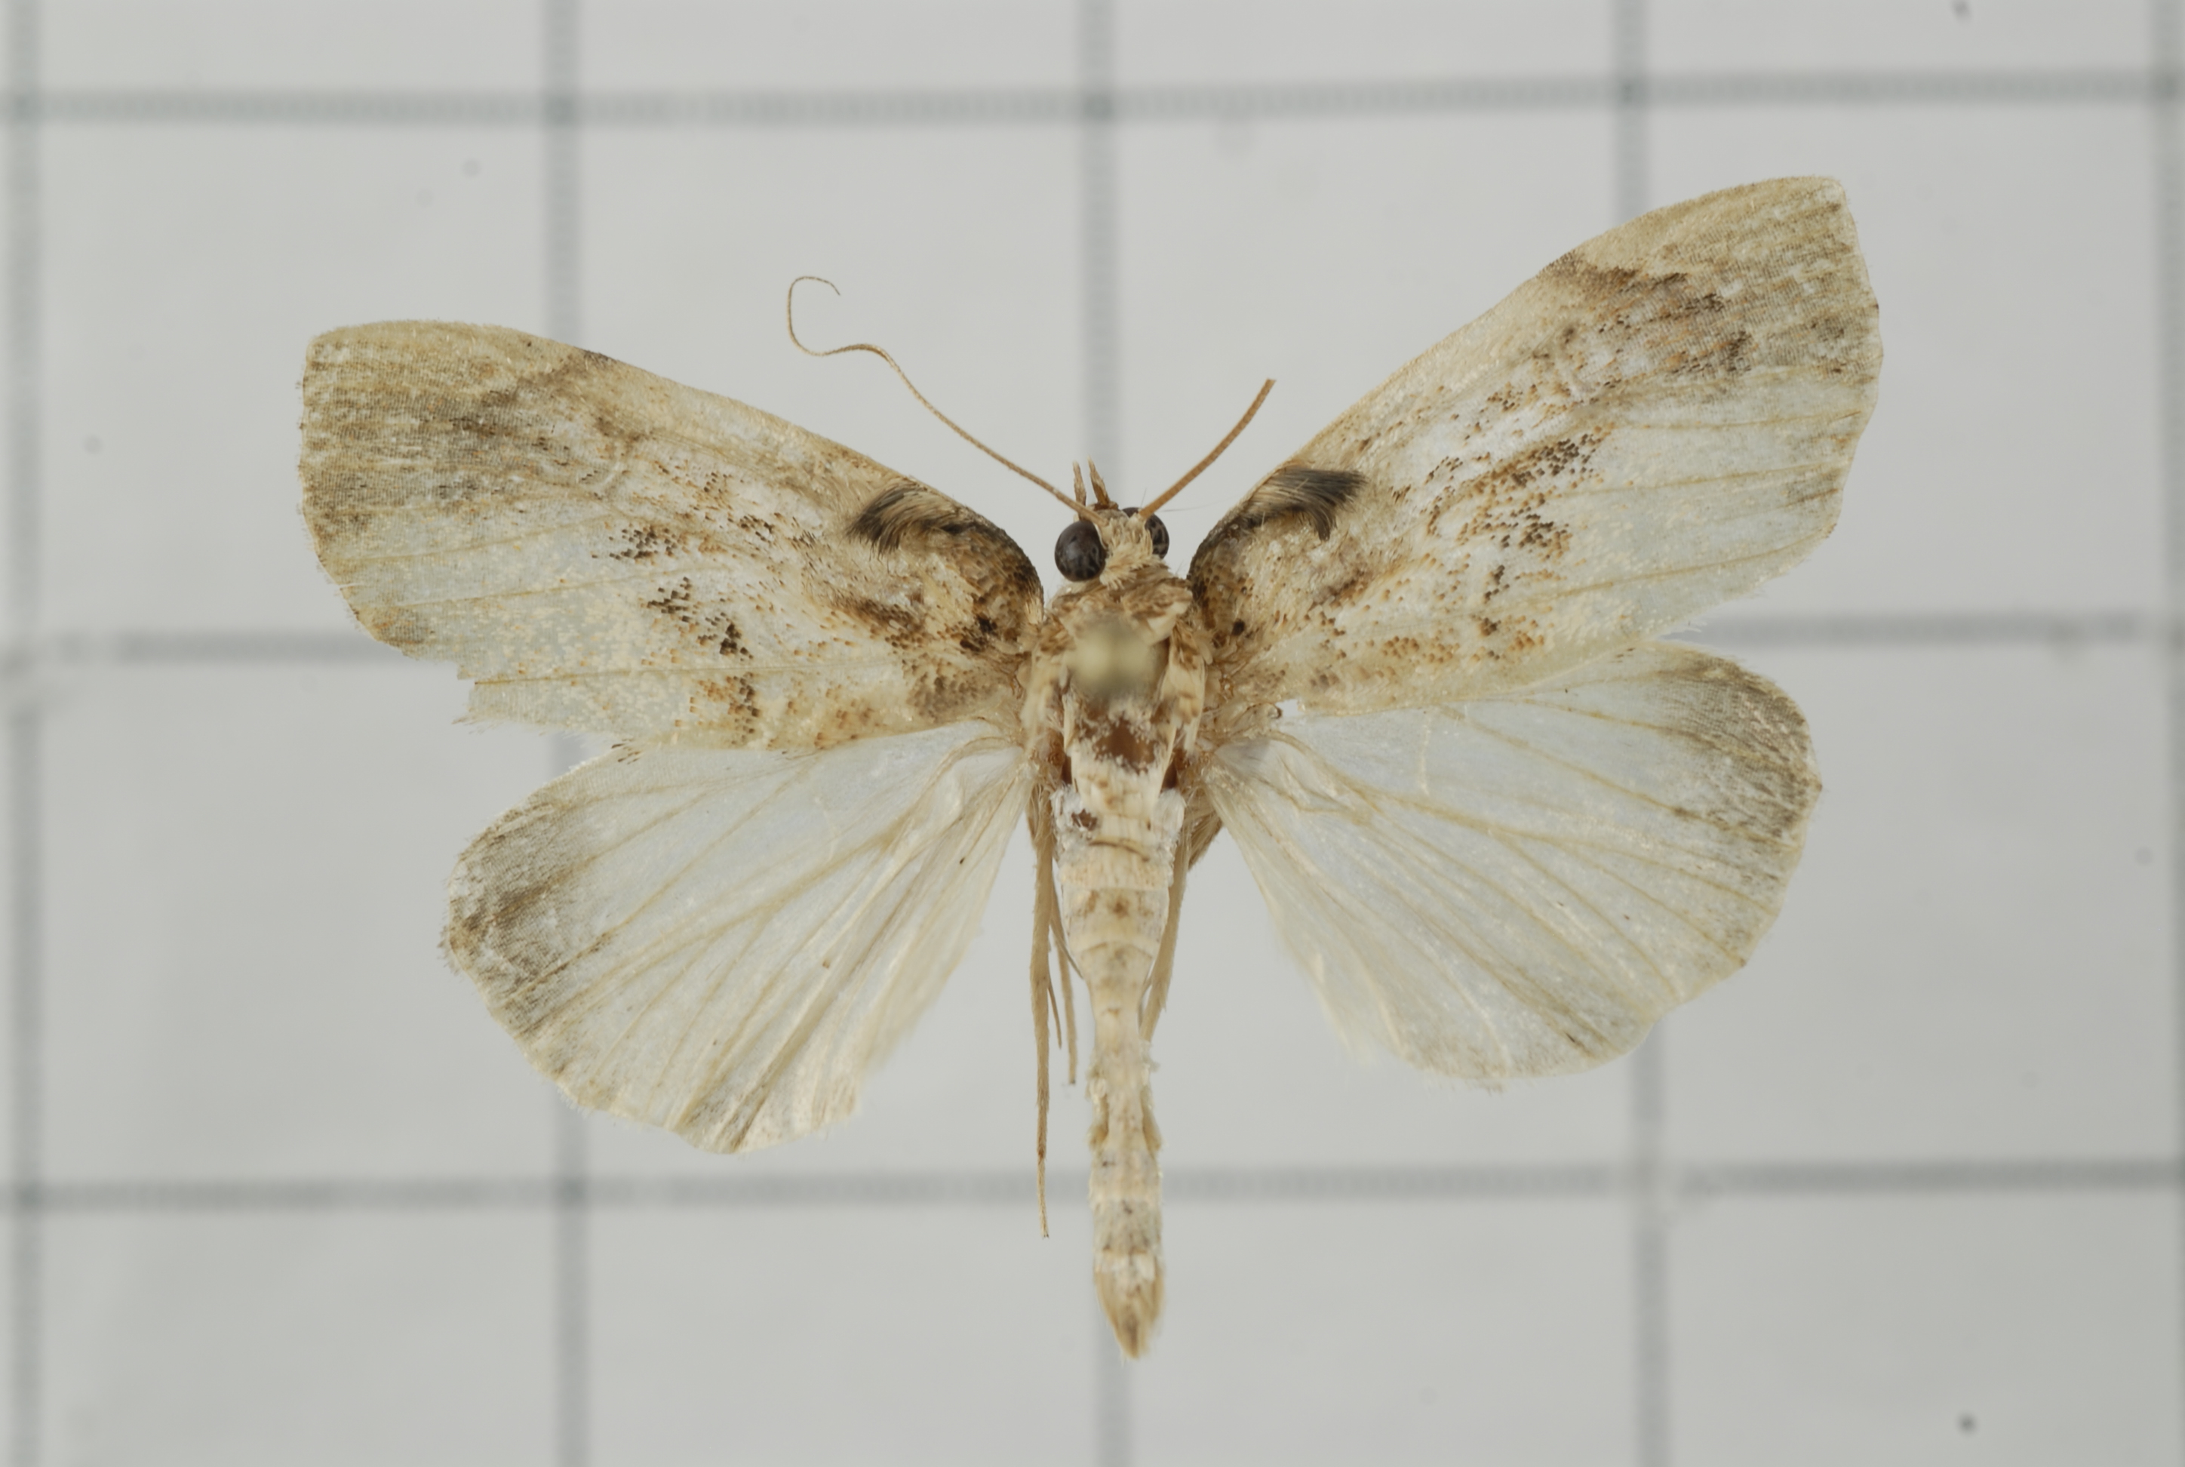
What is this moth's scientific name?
Crocidolomia subhirsutalis
